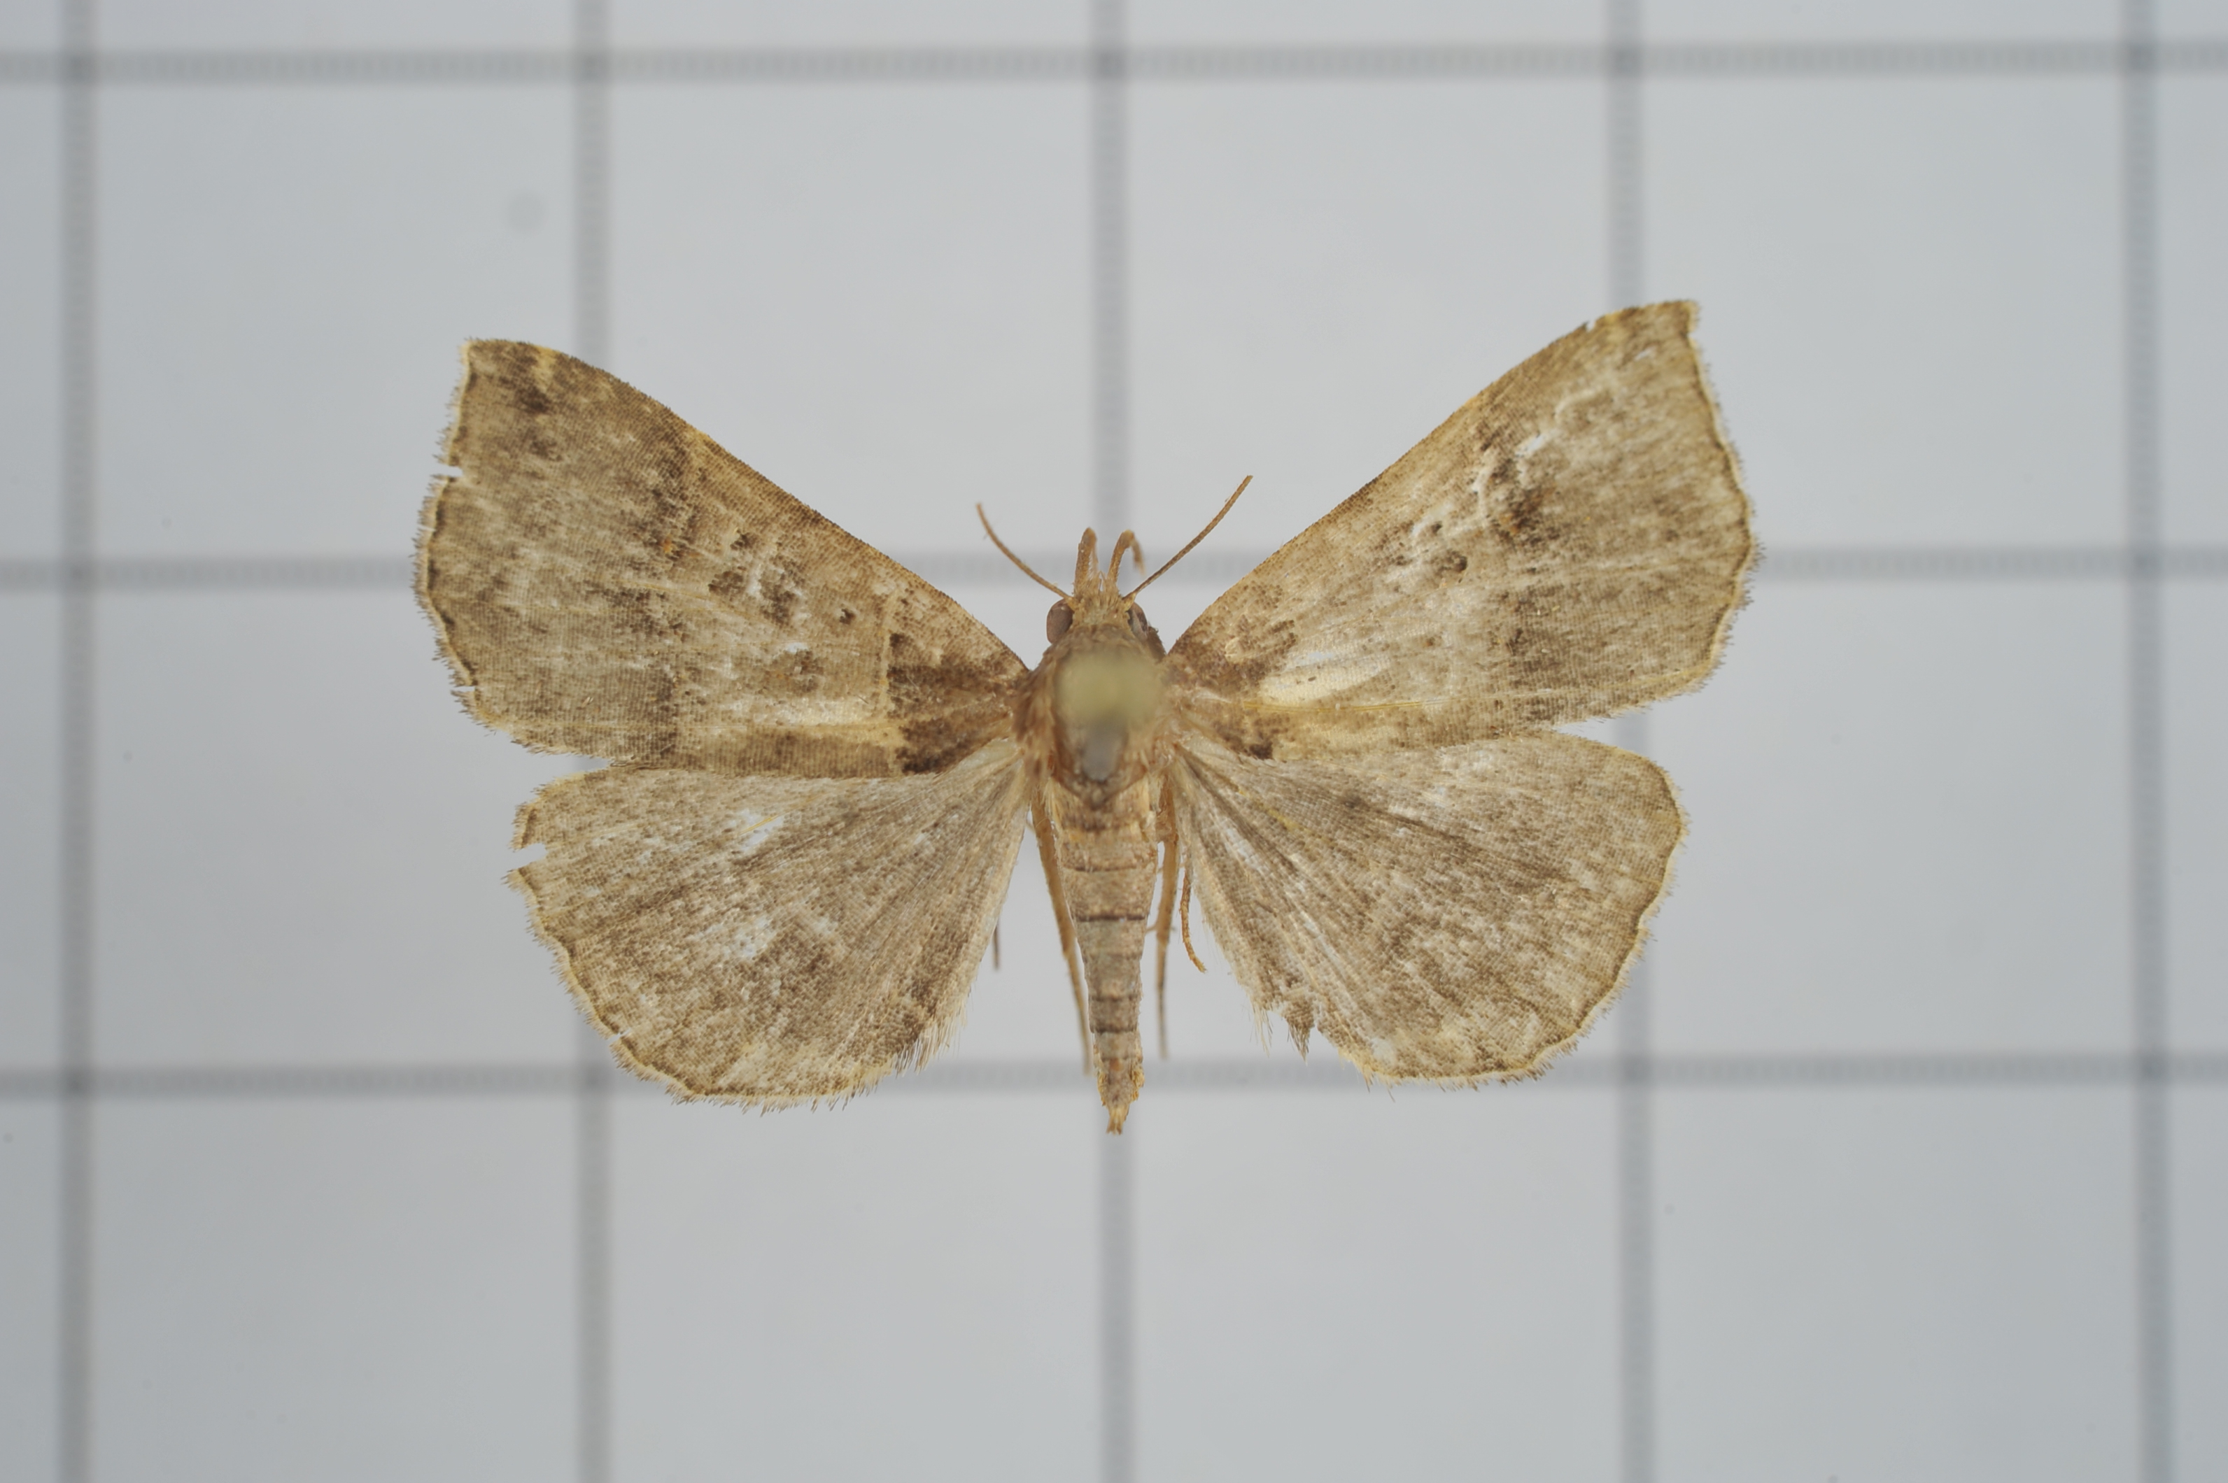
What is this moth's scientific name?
Bertula kosemponica
